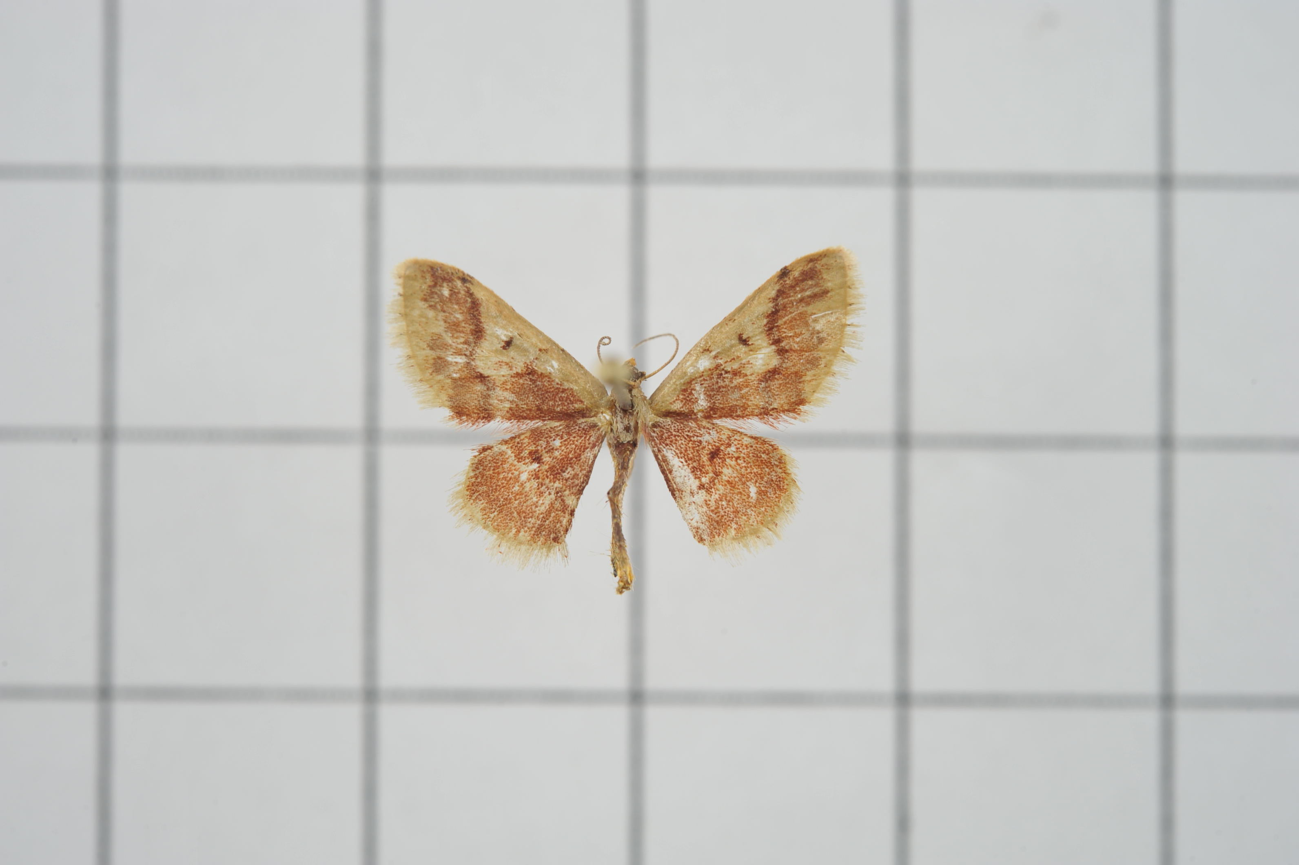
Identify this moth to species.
Idaea methaemaria
